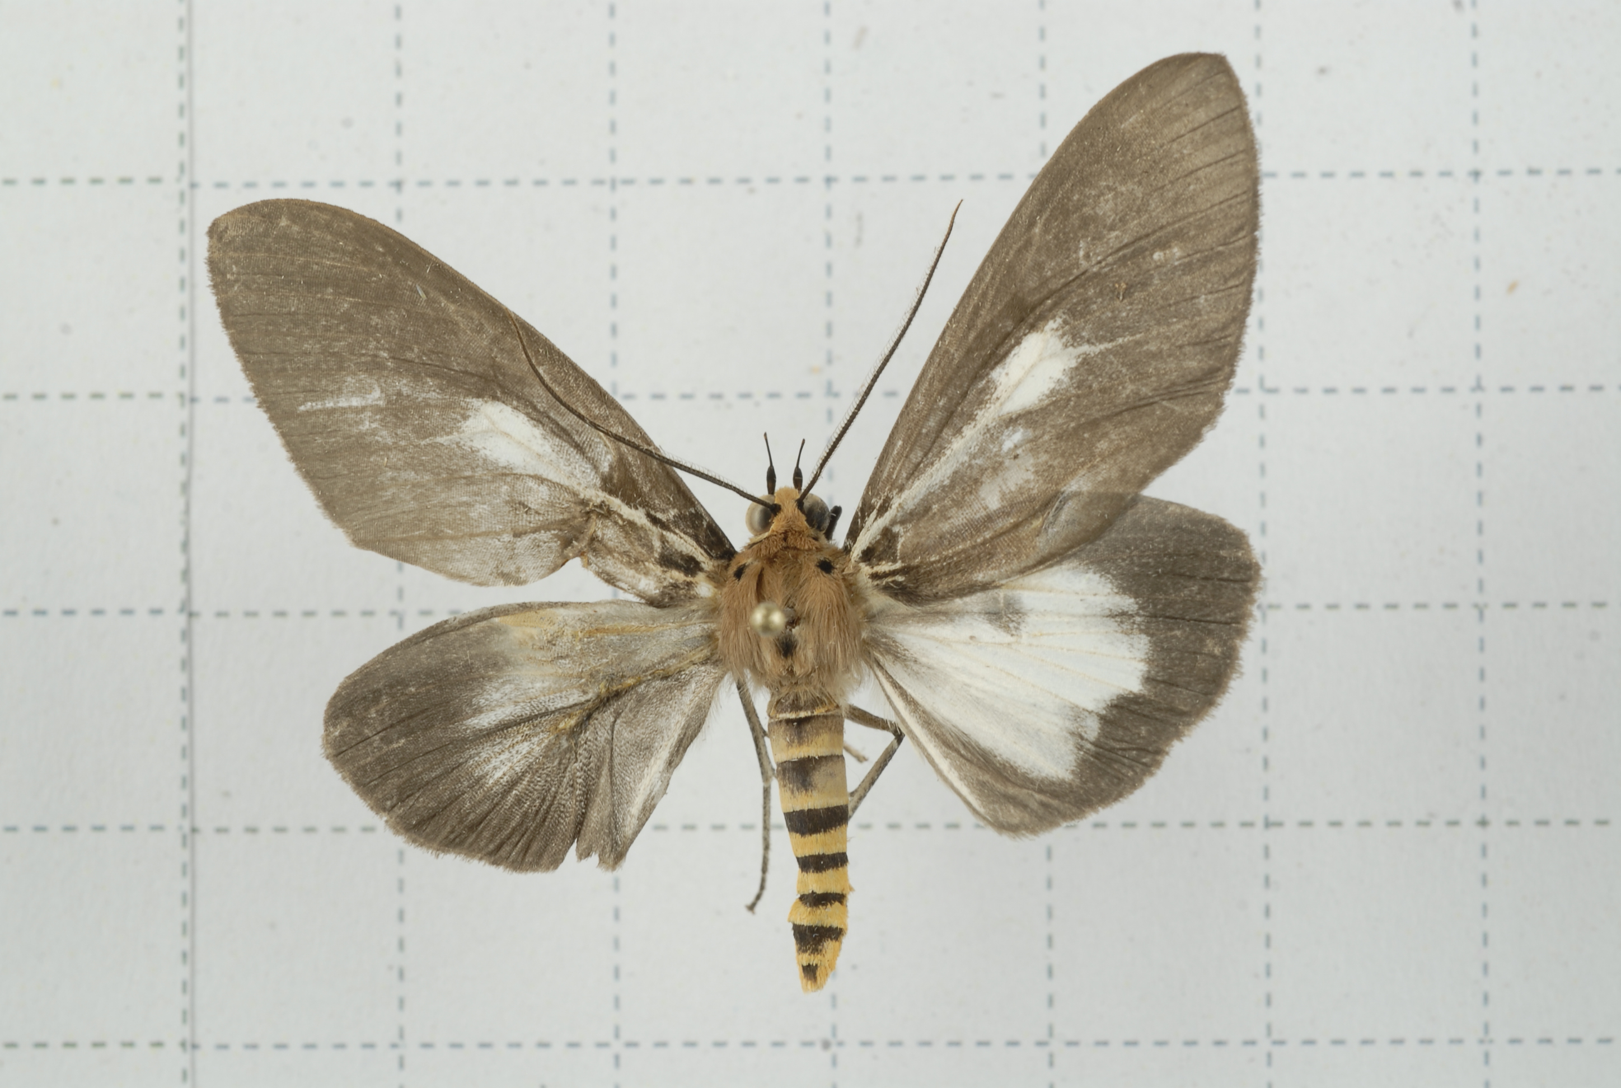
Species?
Asota heliconia zebrina
